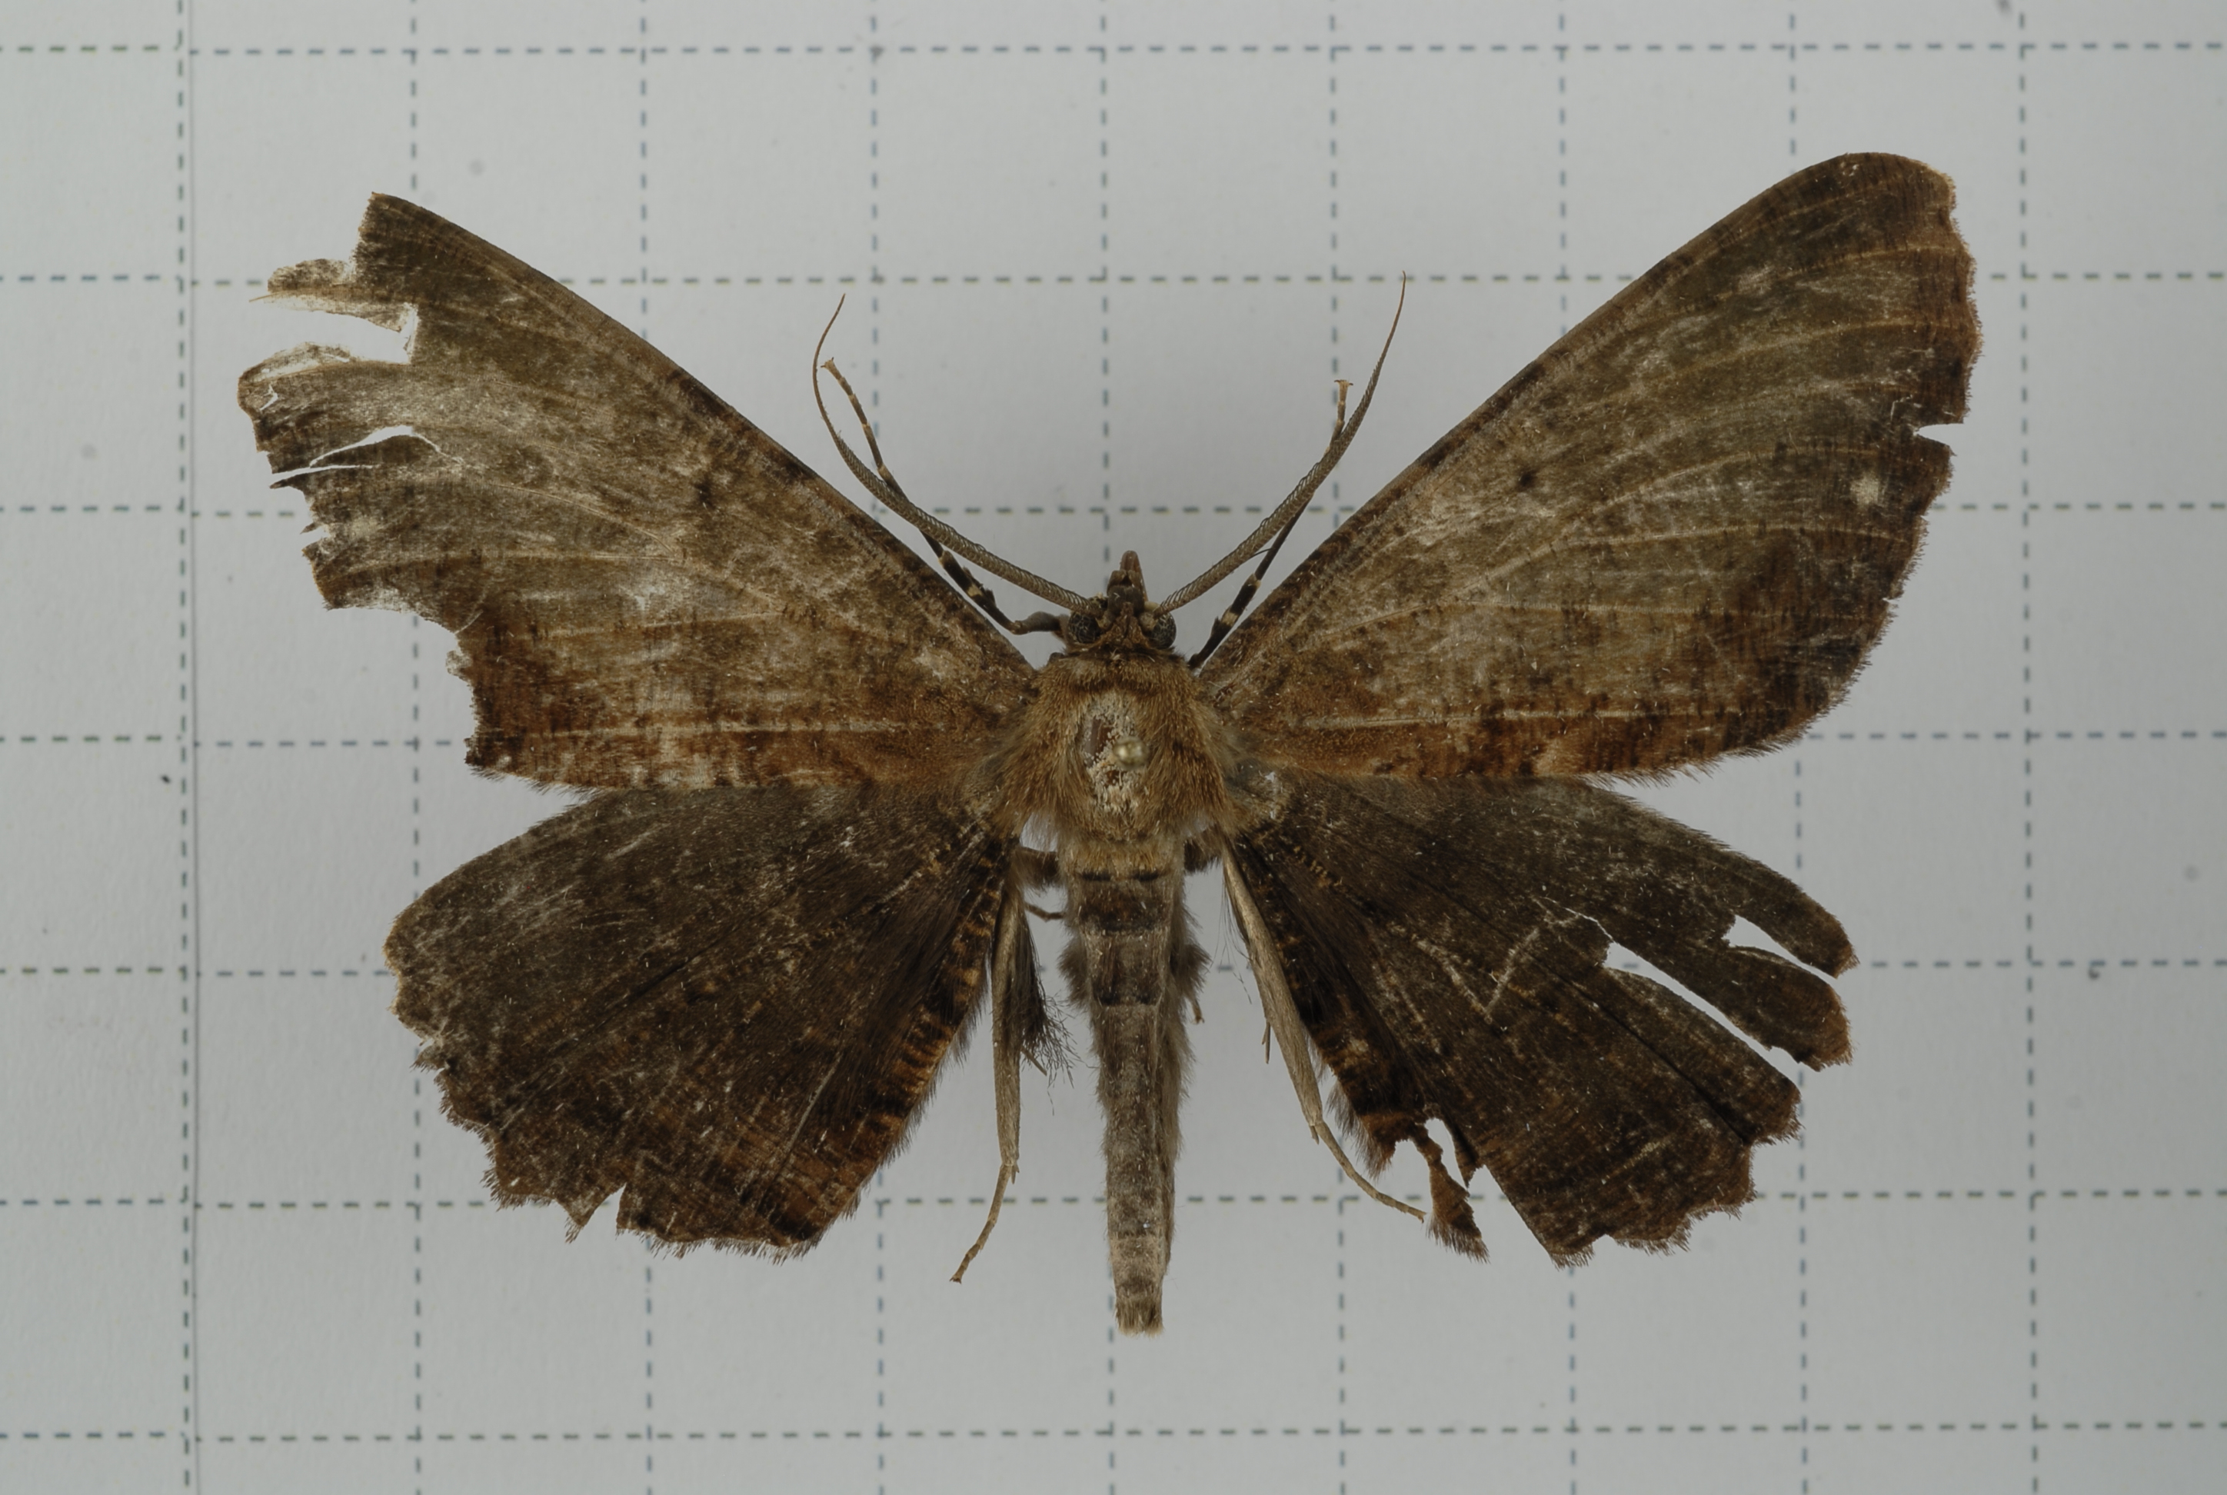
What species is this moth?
Chorodna creataria
